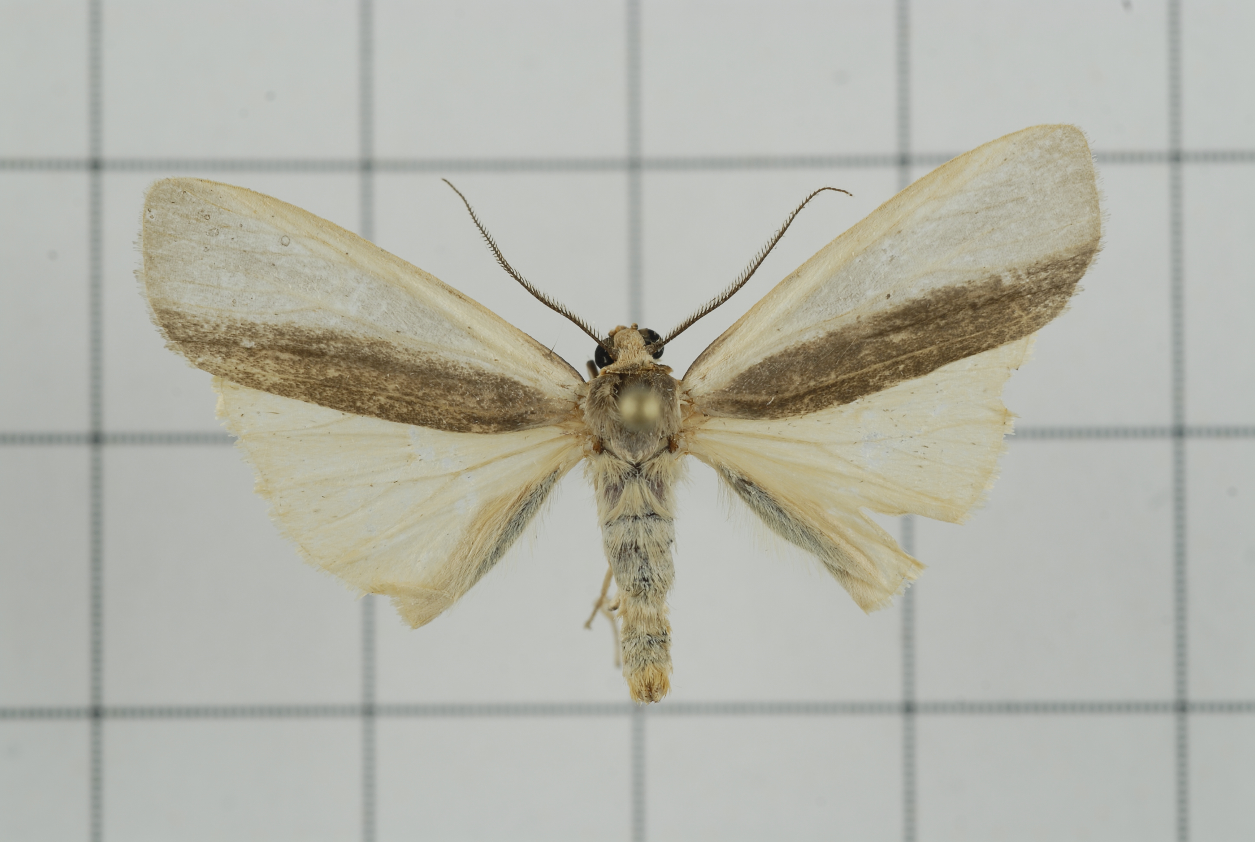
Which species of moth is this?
Hesudra divisa
